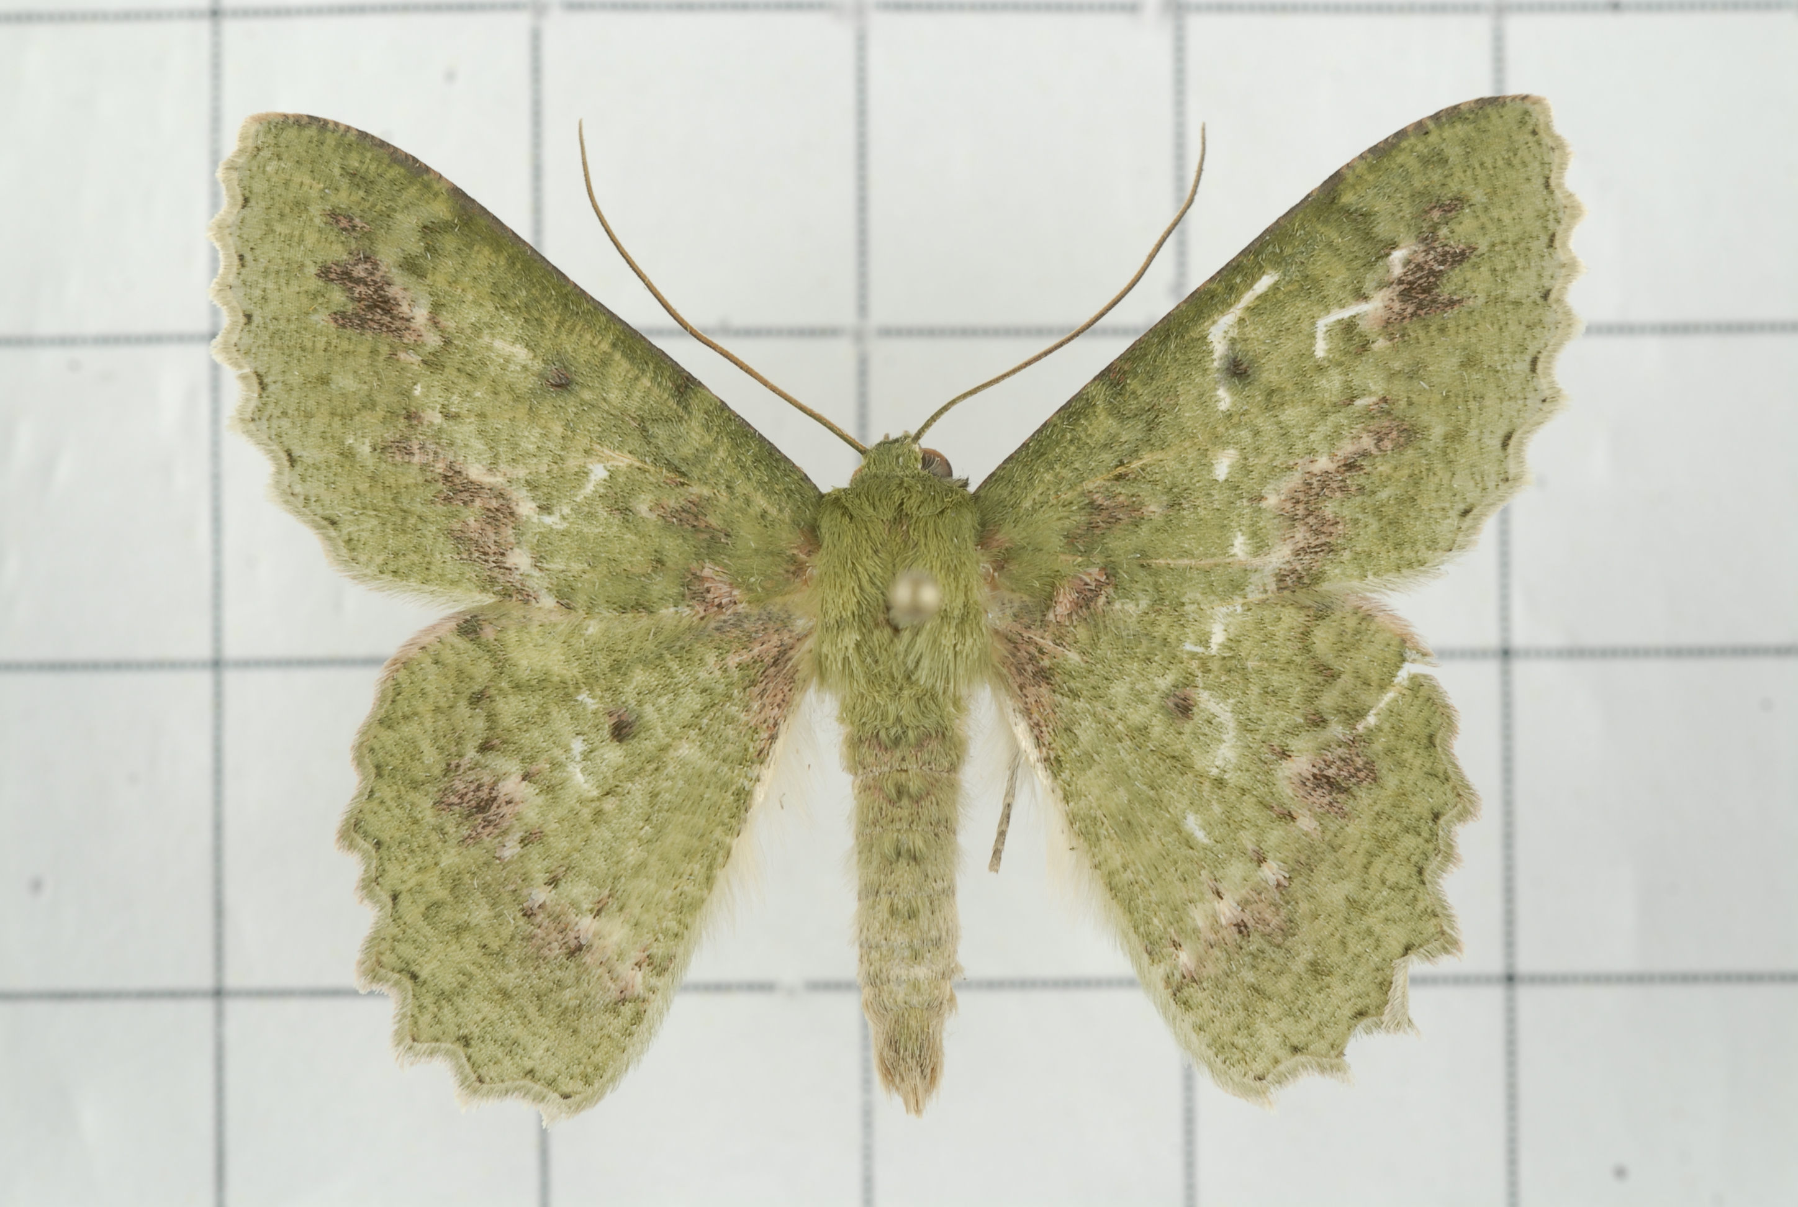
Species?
Herochroma baibarana
